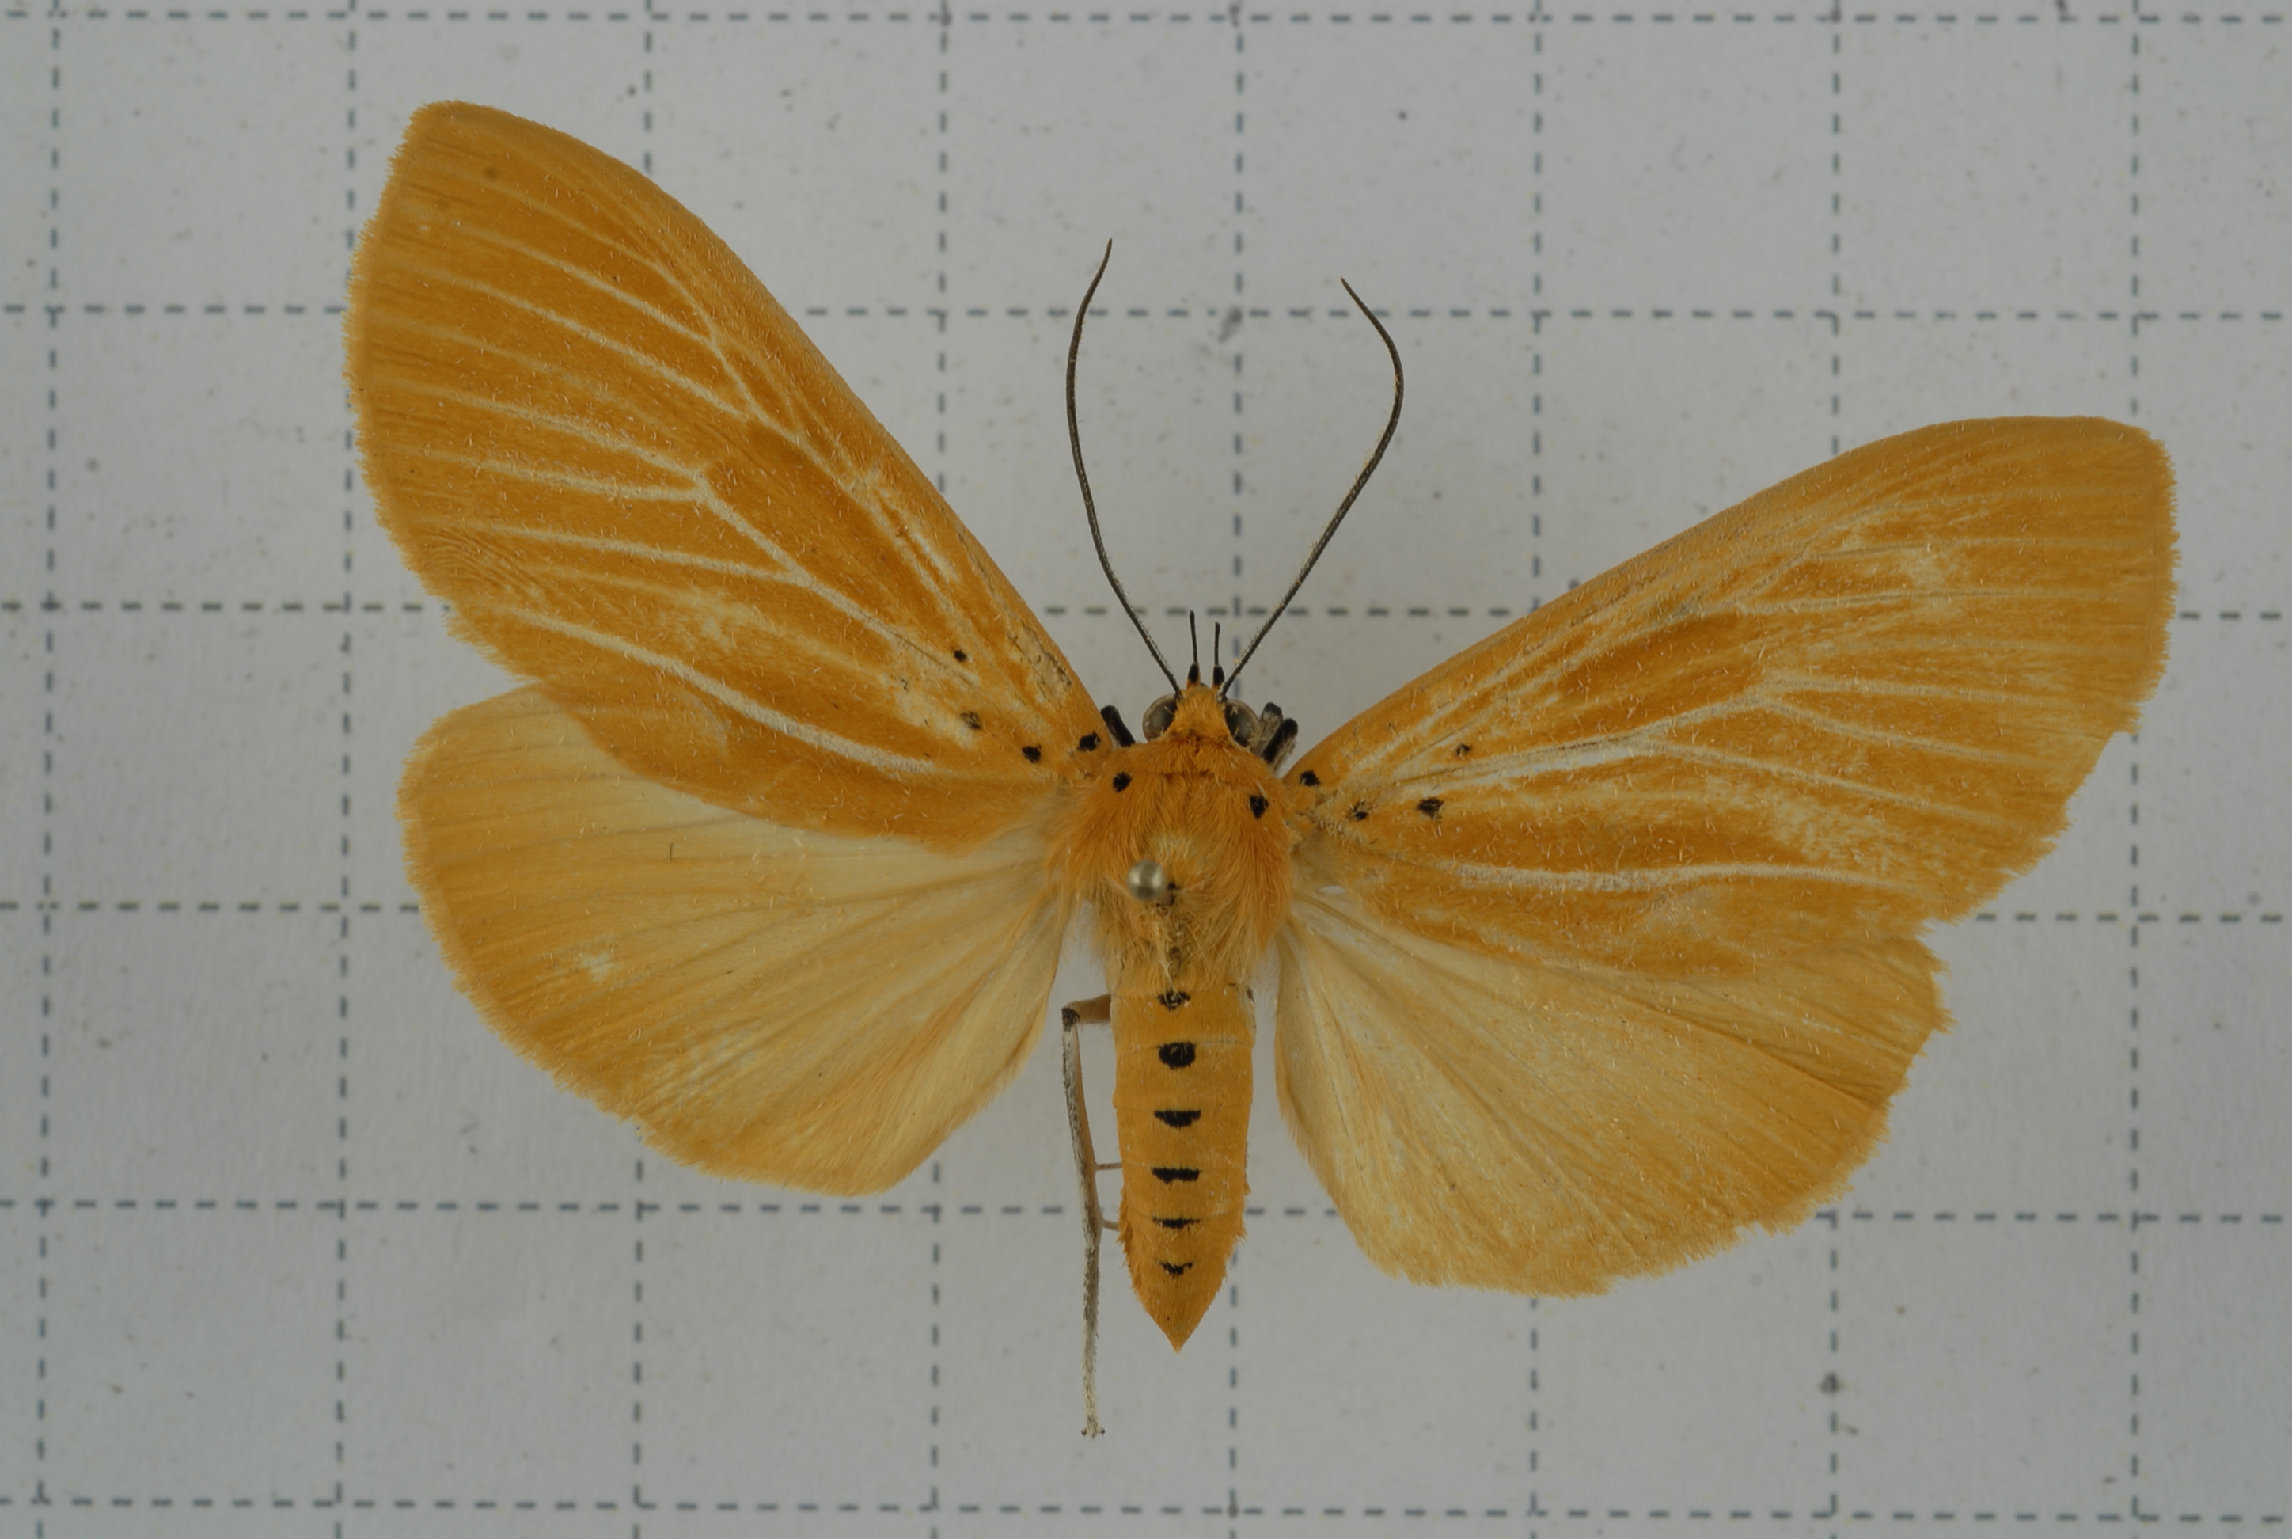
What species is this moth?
Asota egens confinis
